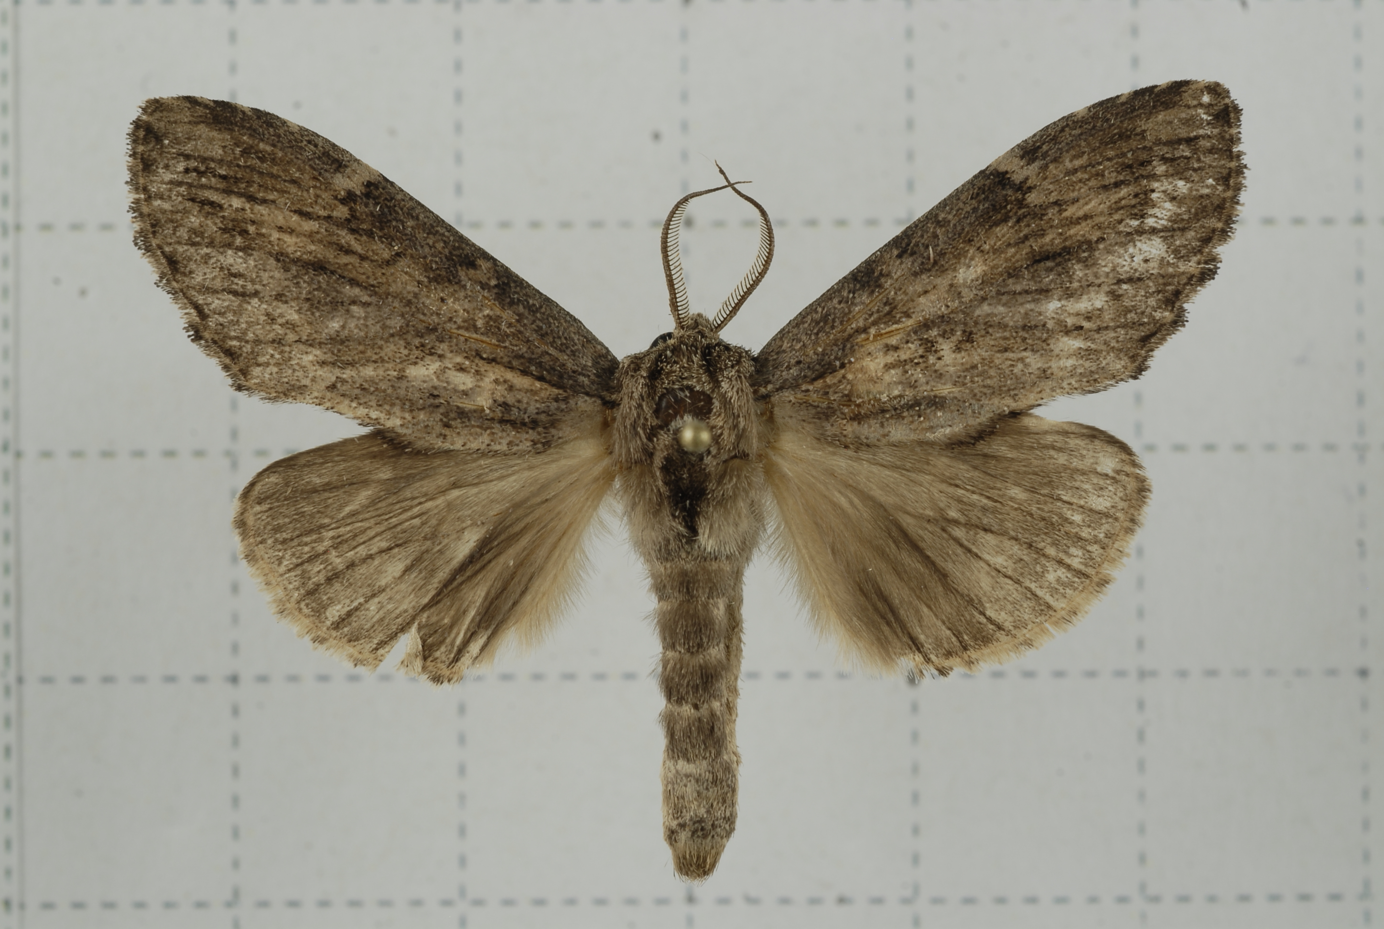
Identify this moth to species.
Norracoides basinotata
